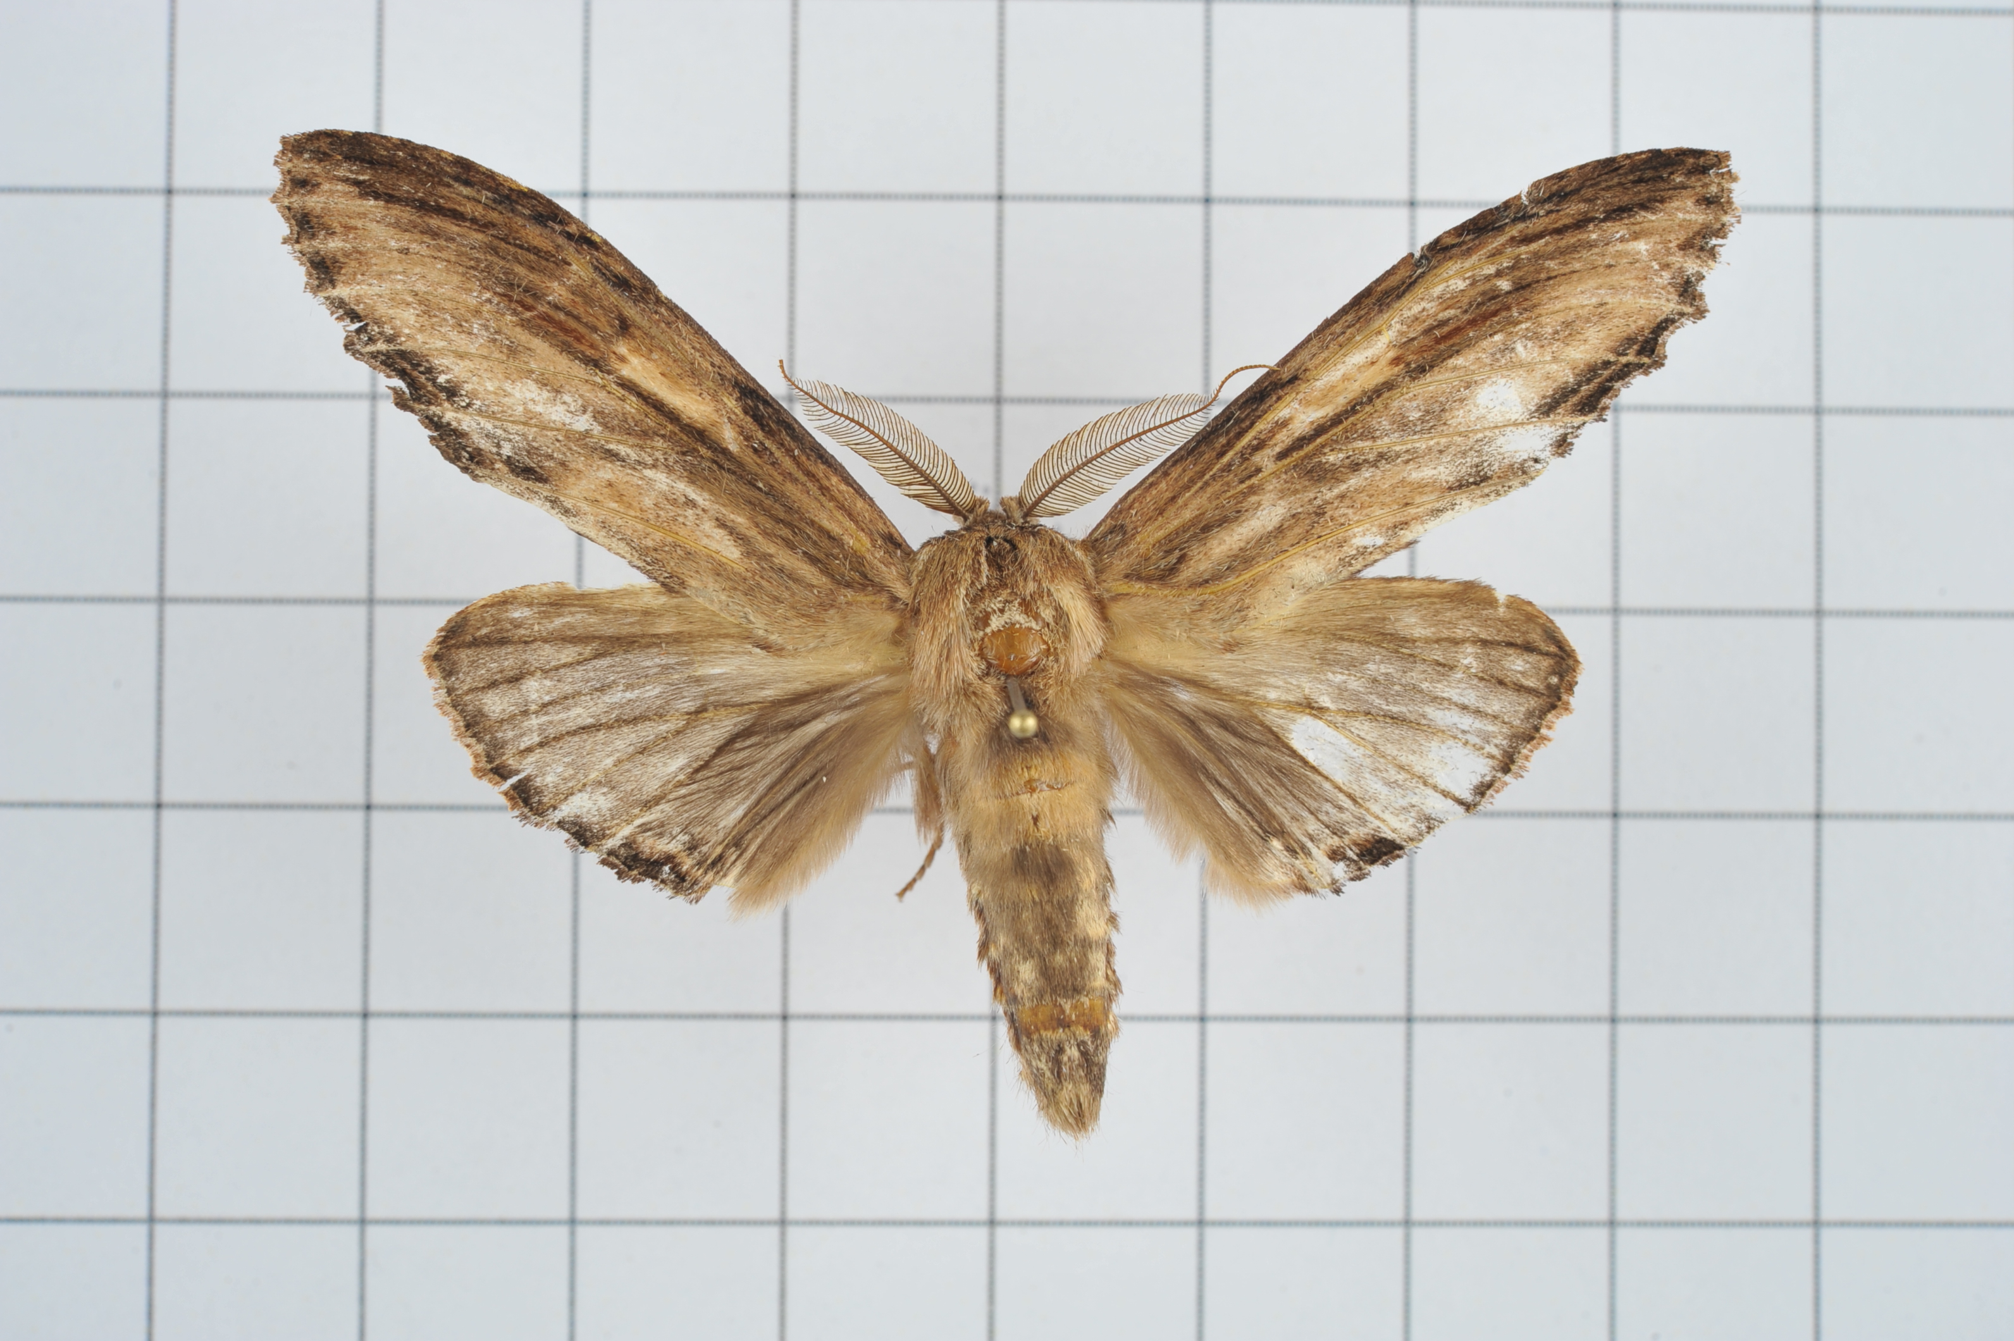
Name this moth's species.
Rachia lineata
